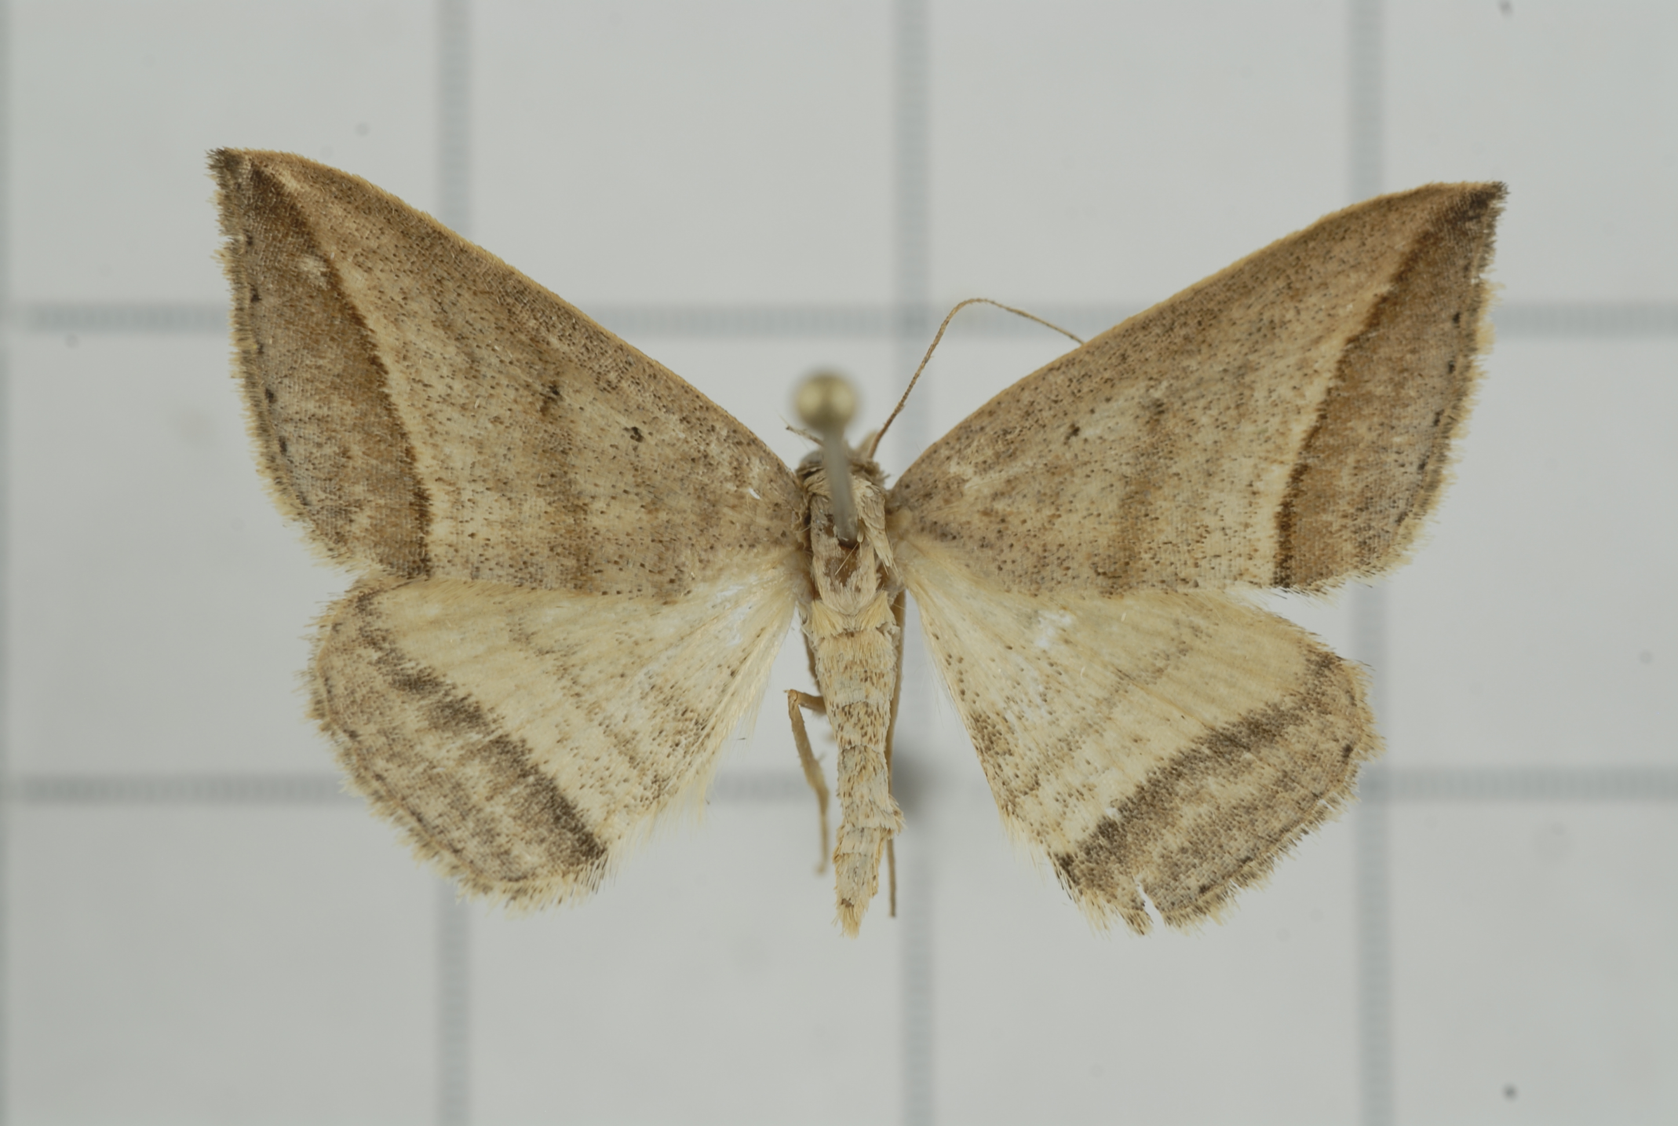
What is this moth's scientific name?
Loxioda similis
